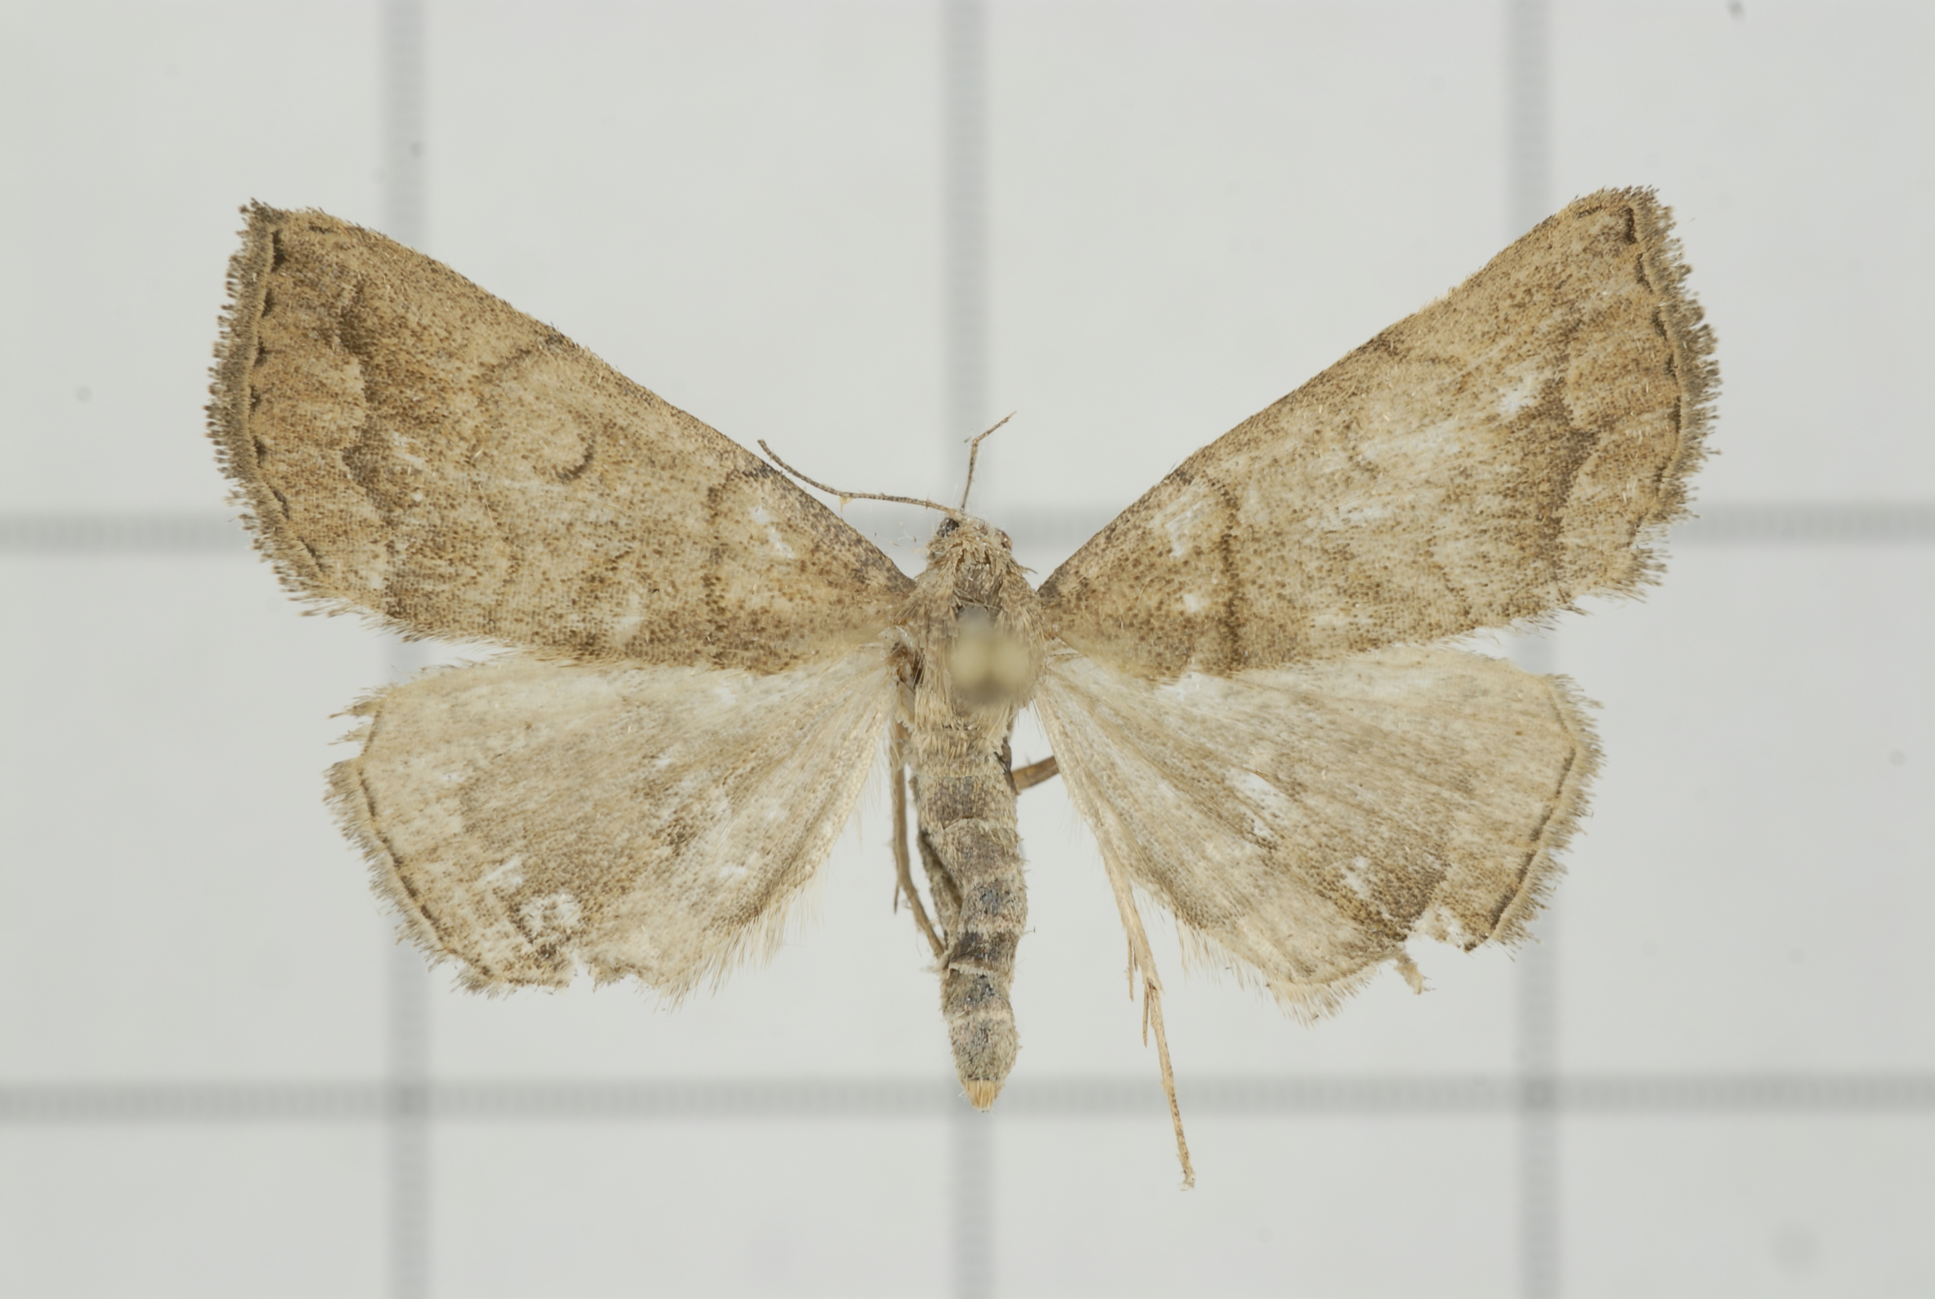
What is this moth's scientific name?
Herminia undulata
